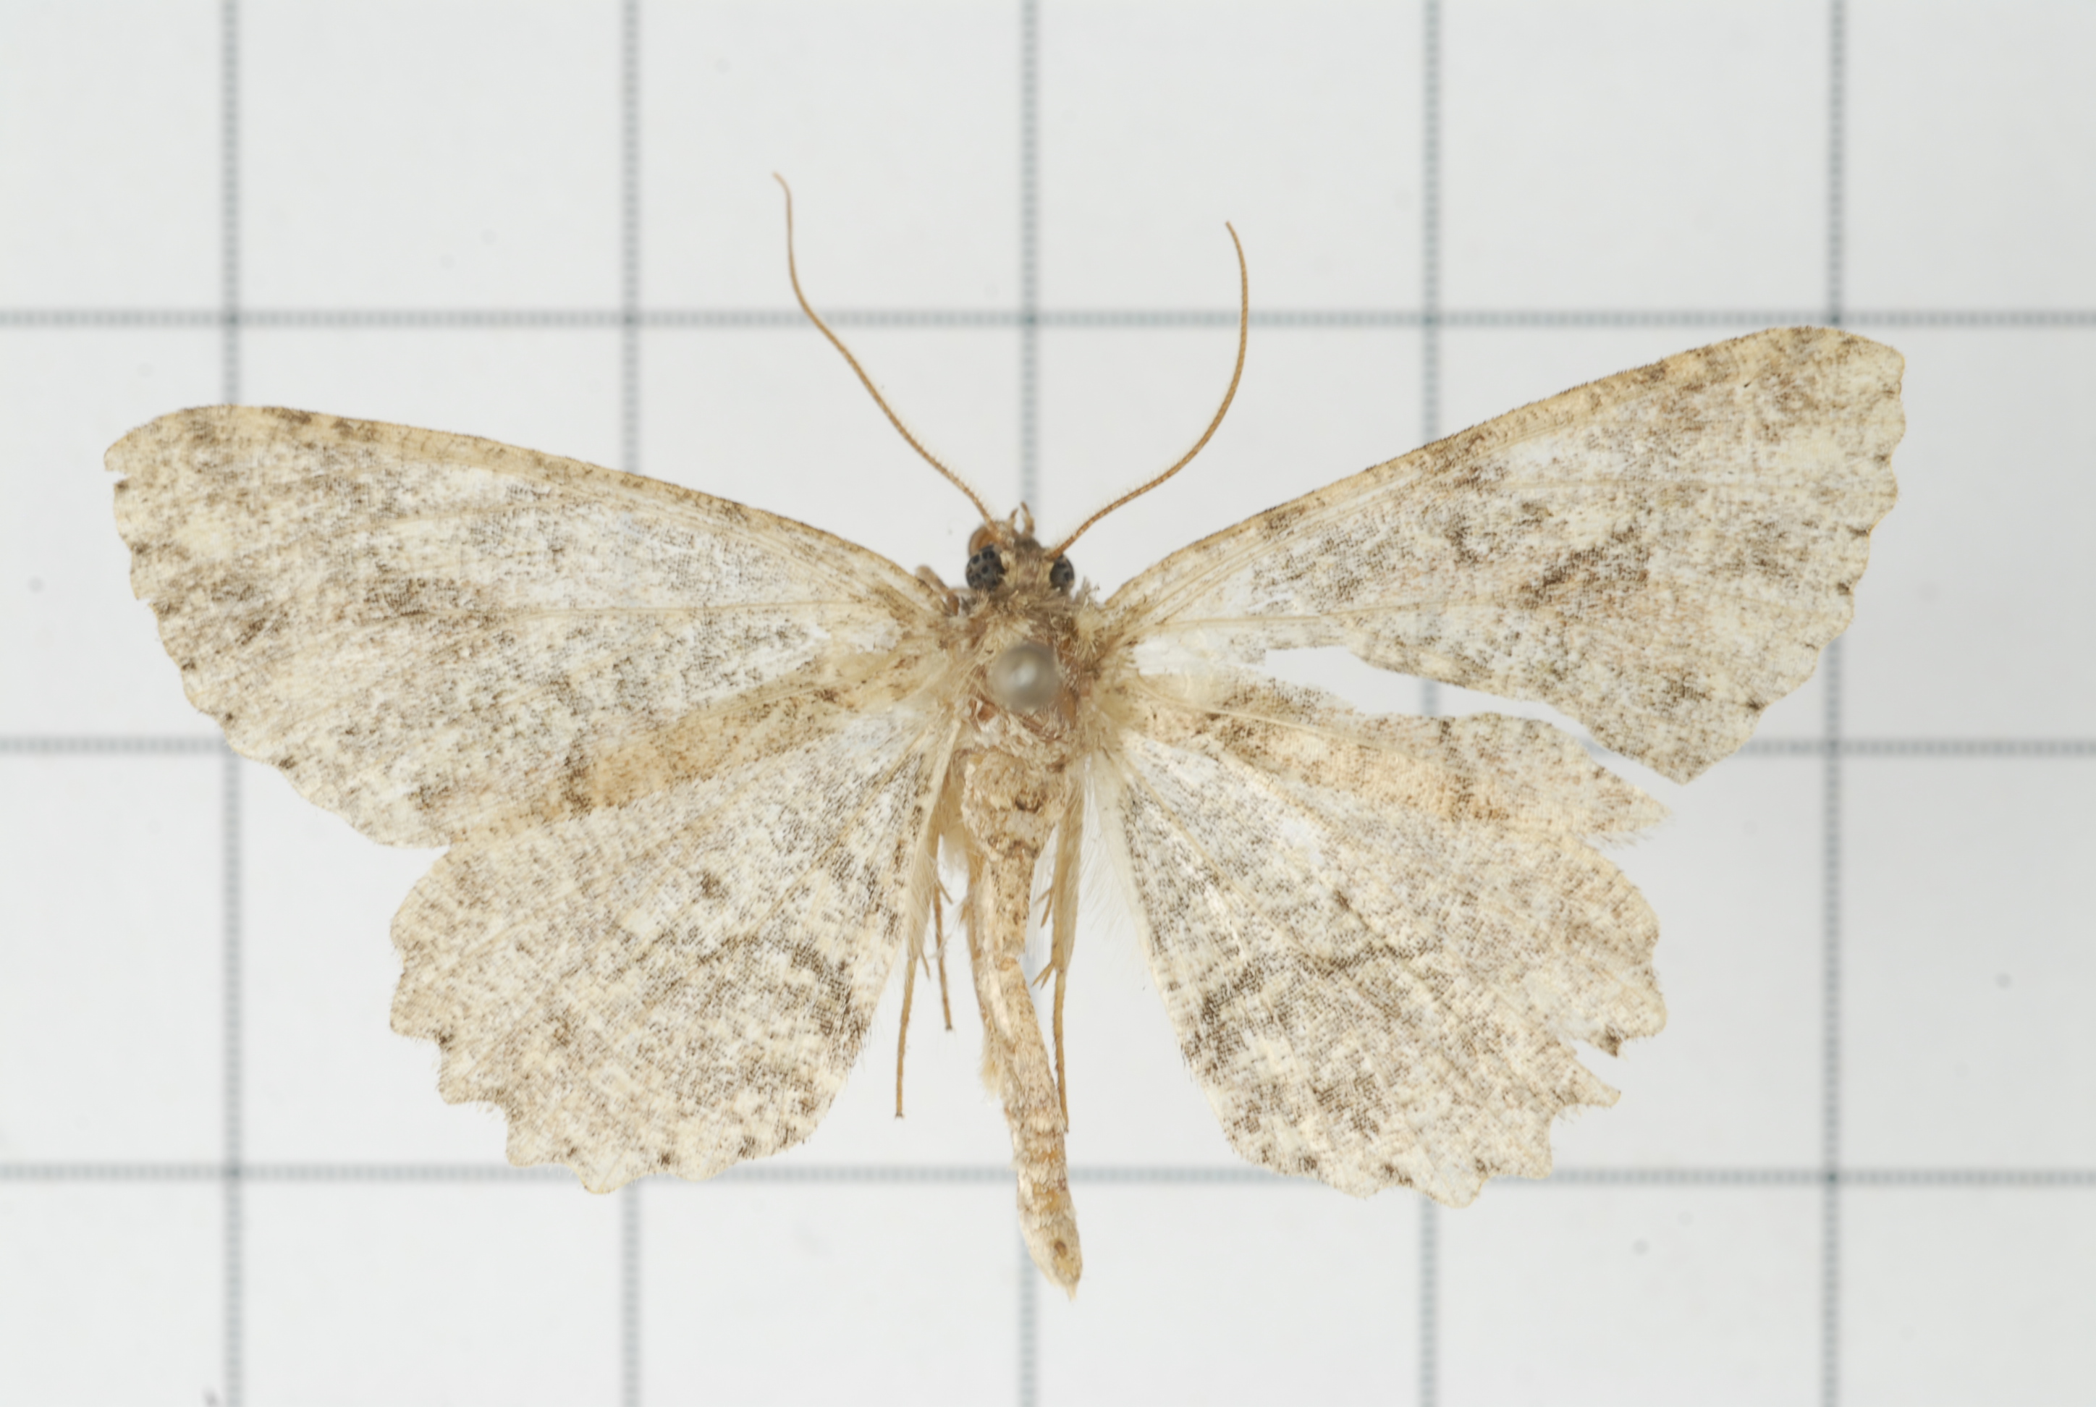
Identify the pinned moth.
Paradarisa comparataria rantaizanensis
